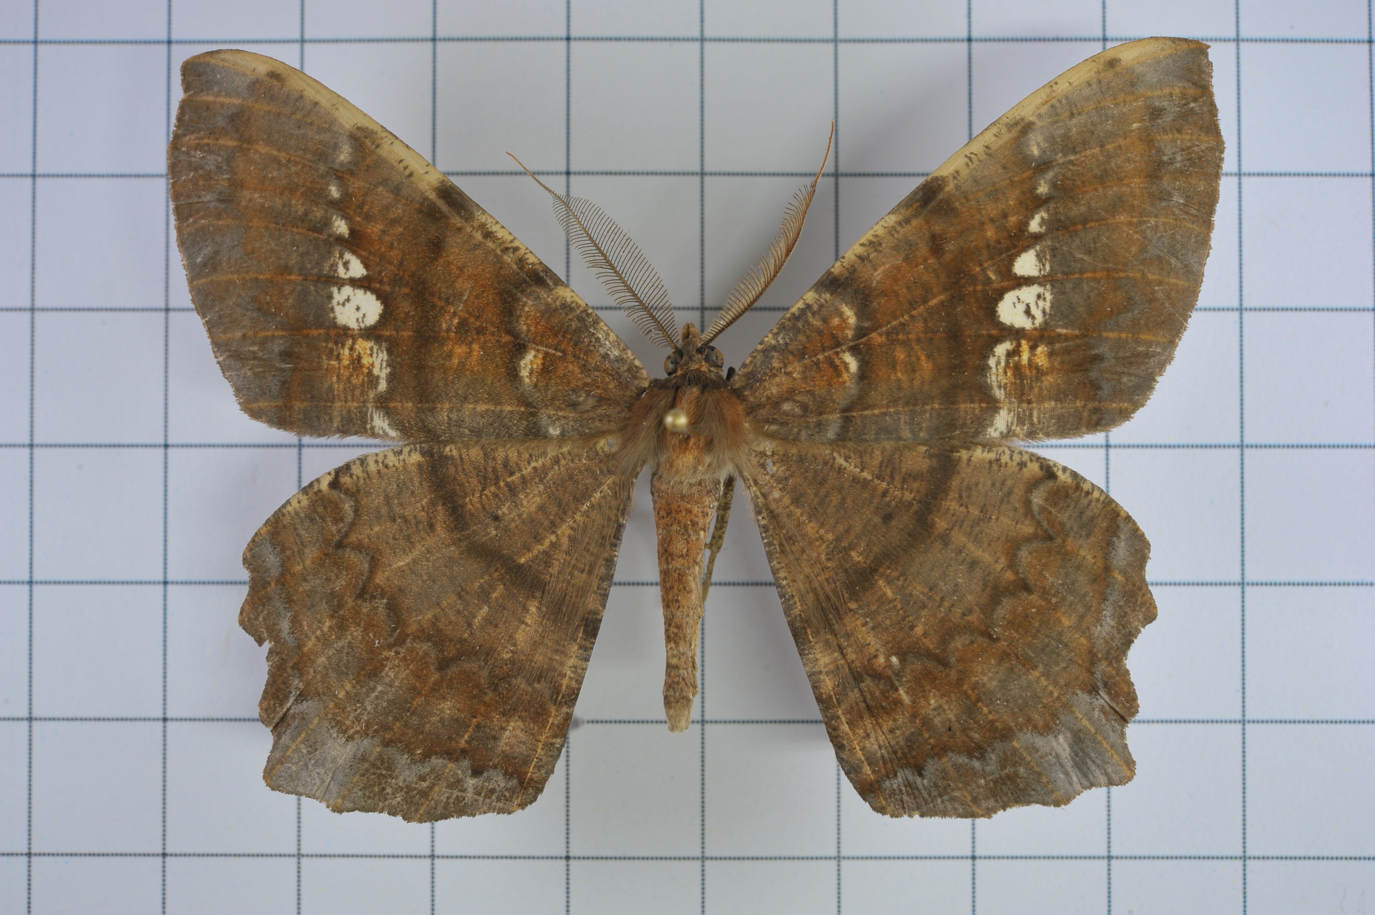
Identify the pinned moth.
Amblychia angeronaria
